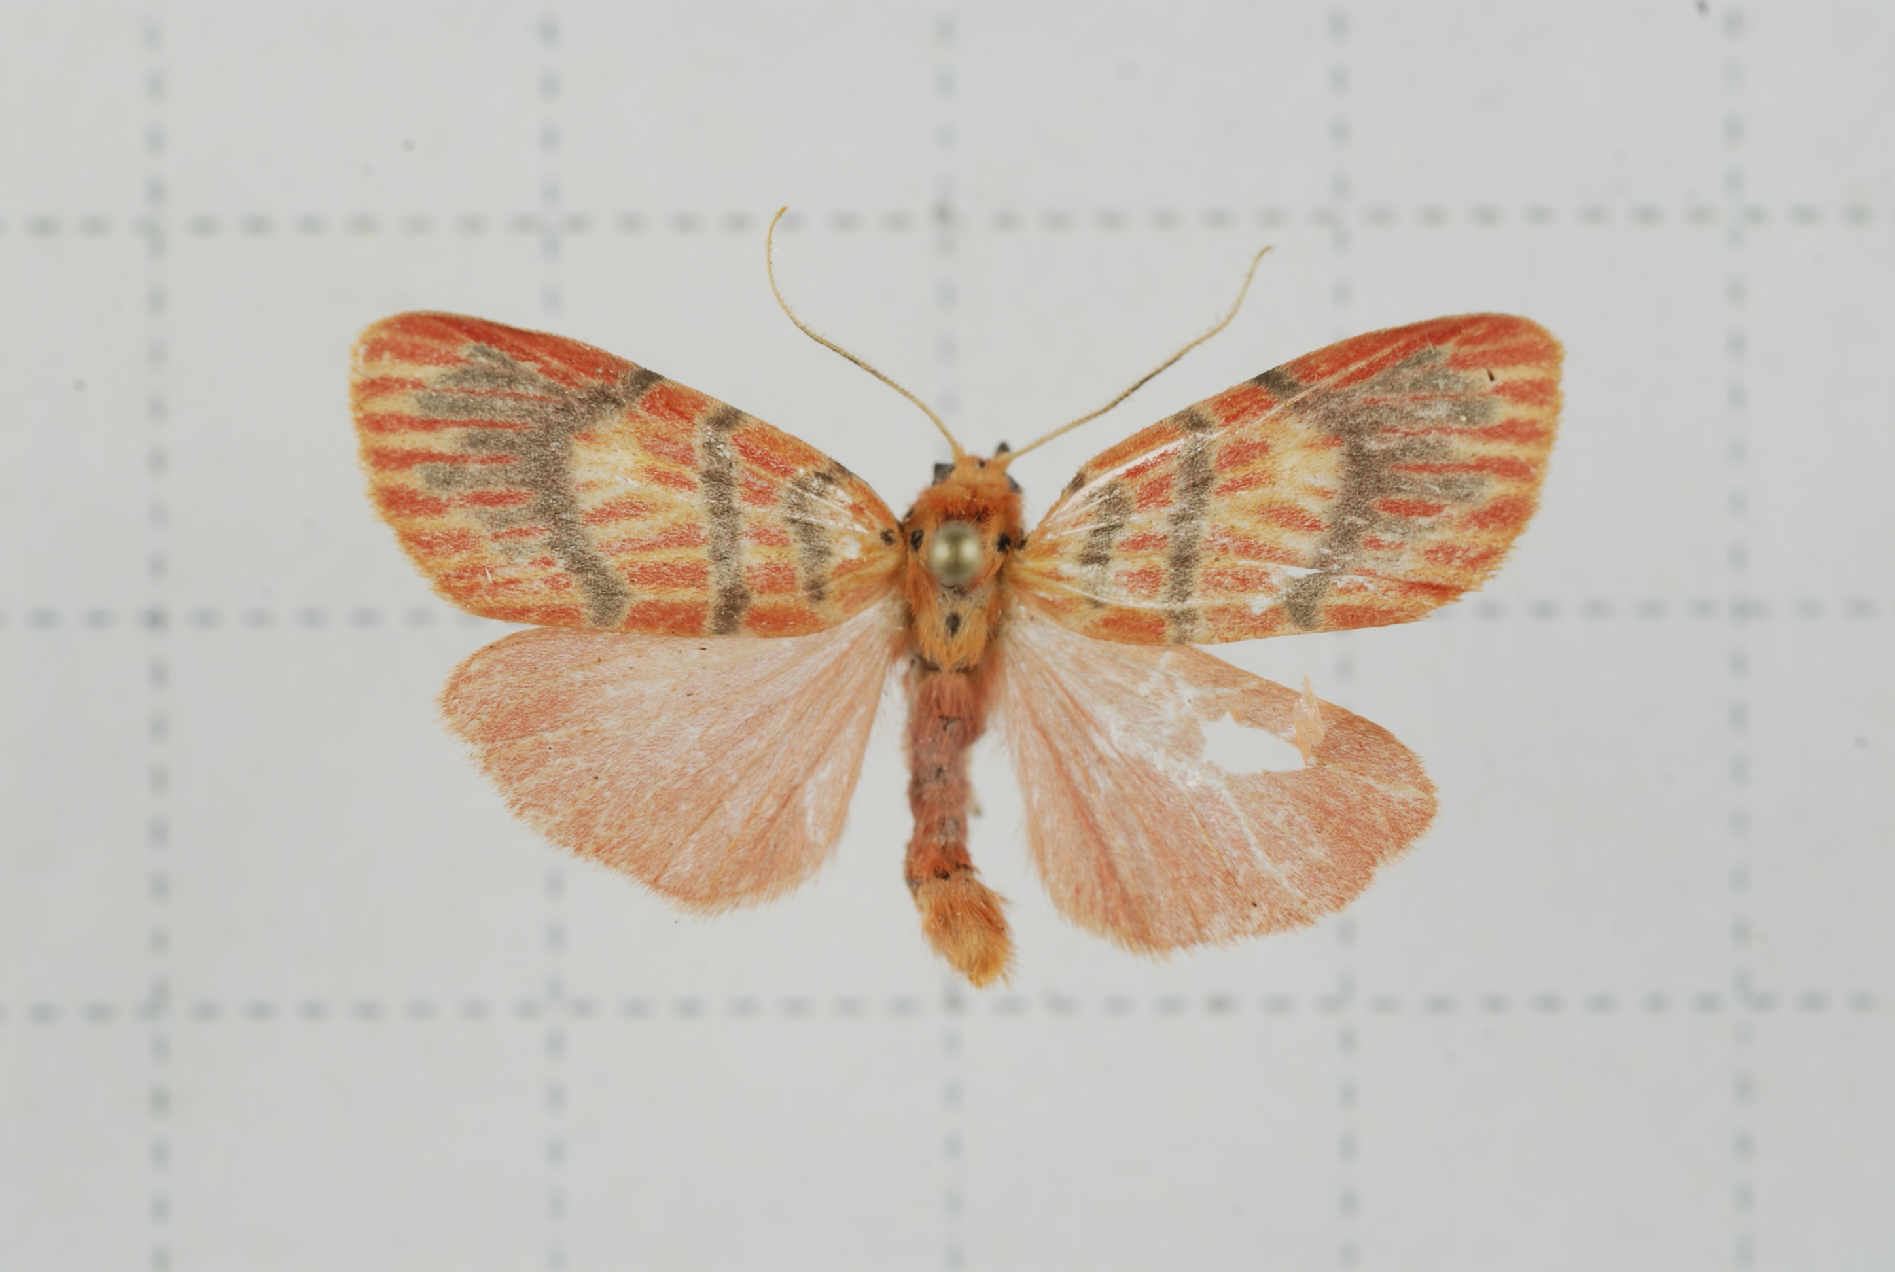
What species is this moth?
Barsine sauteri
